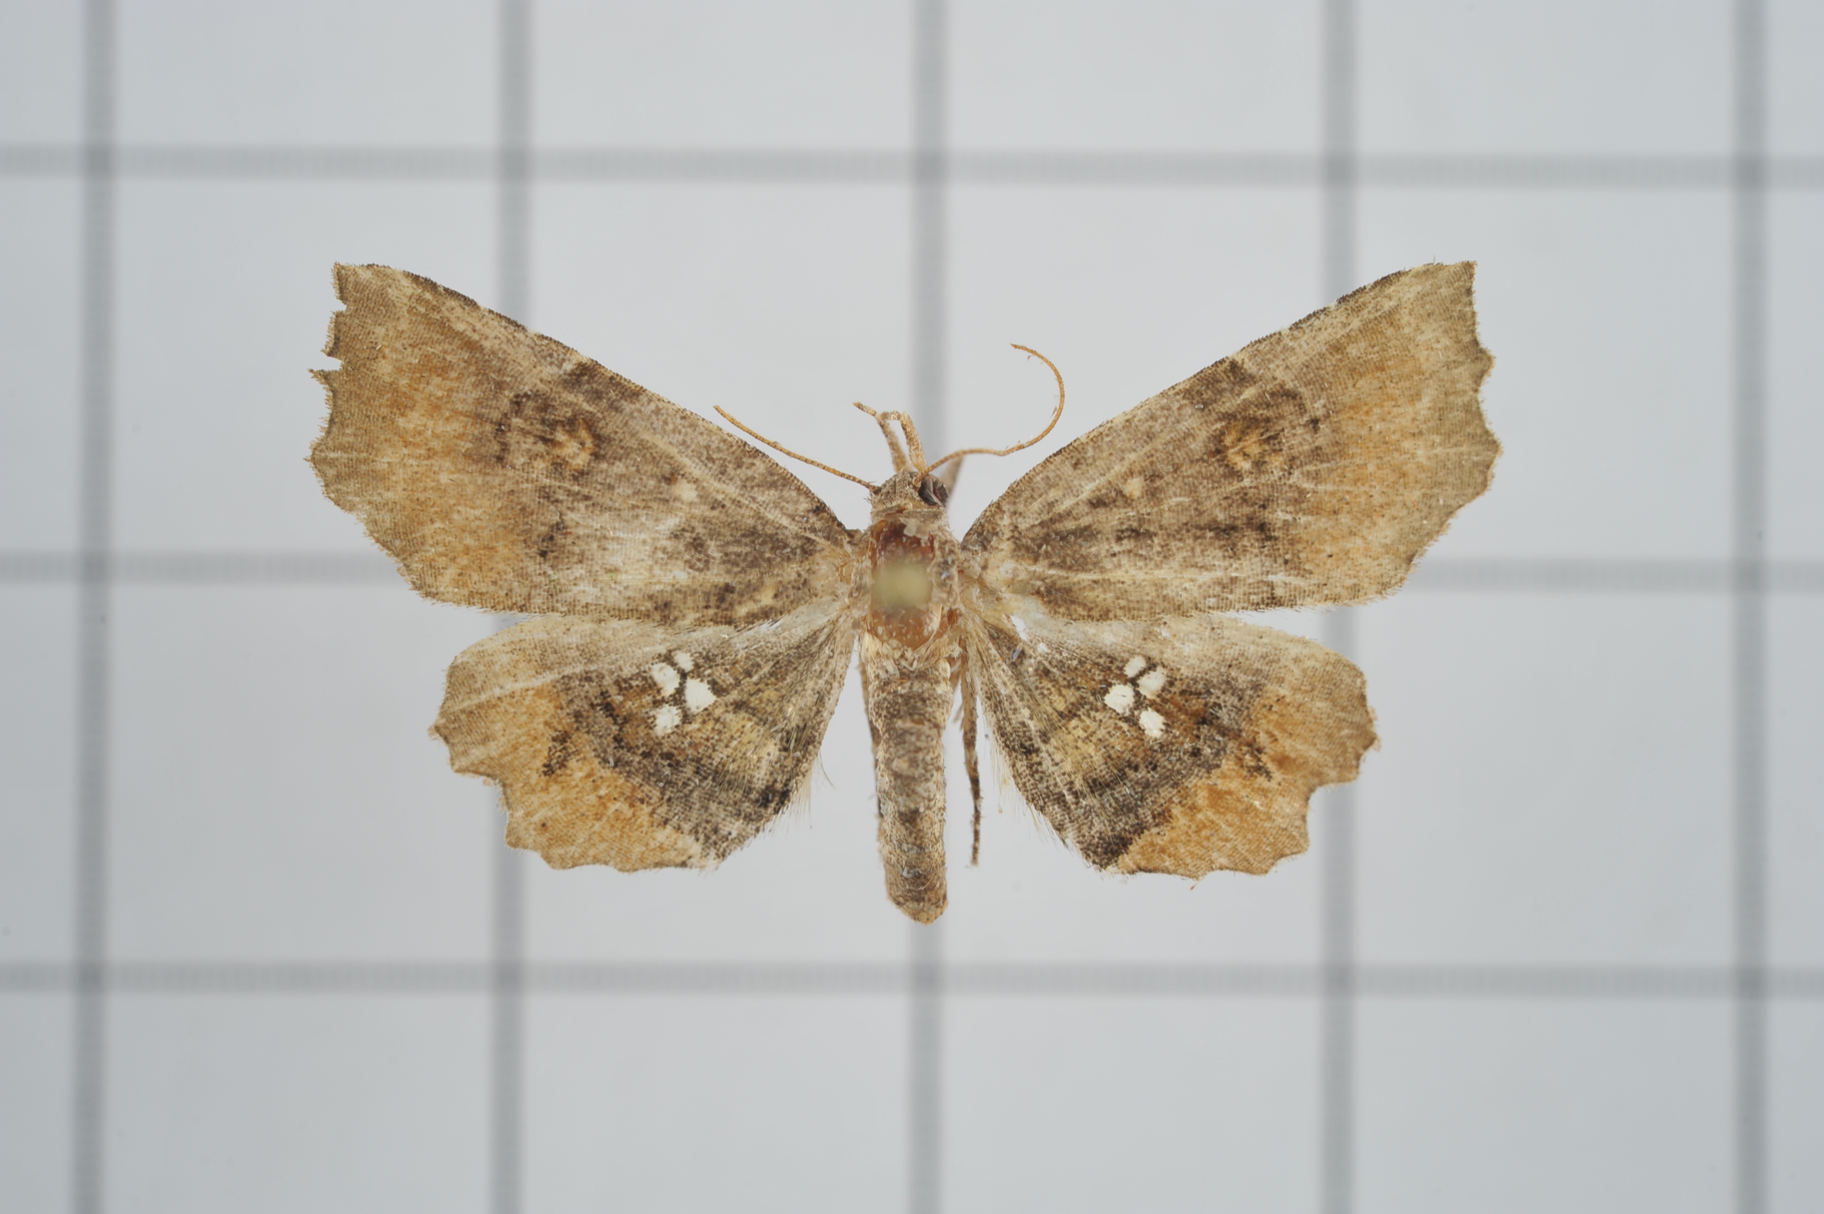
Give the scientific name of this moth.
Pangrapta vasava
